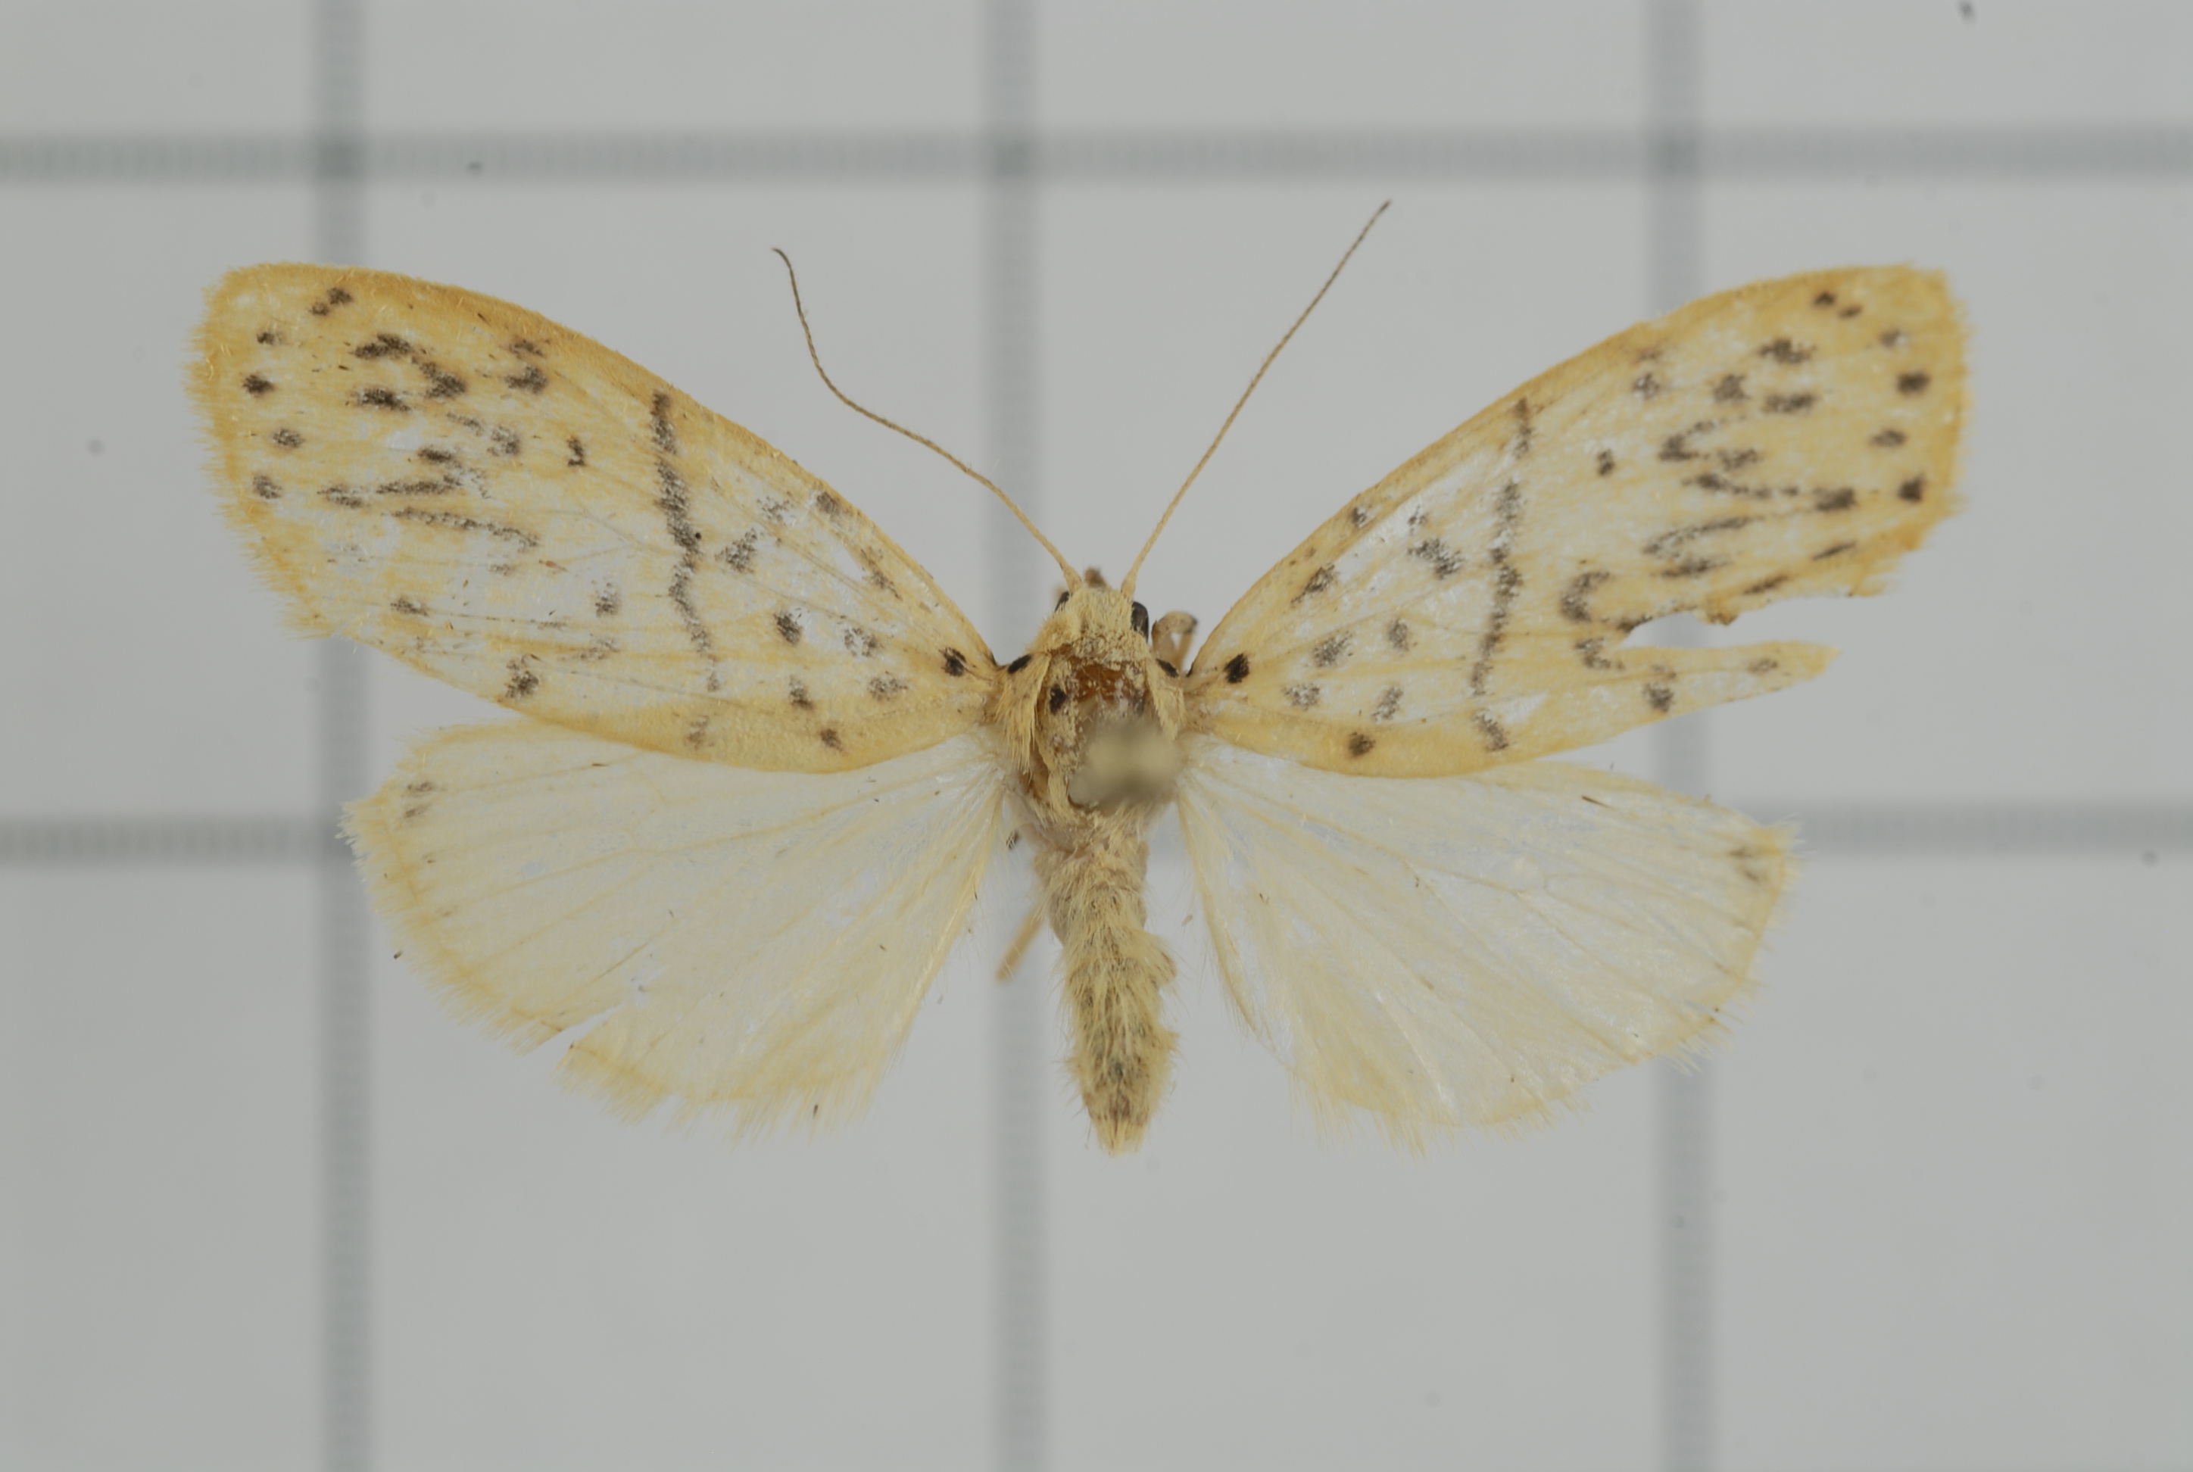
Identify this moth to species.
Huangilene alikangiae alikangiae
